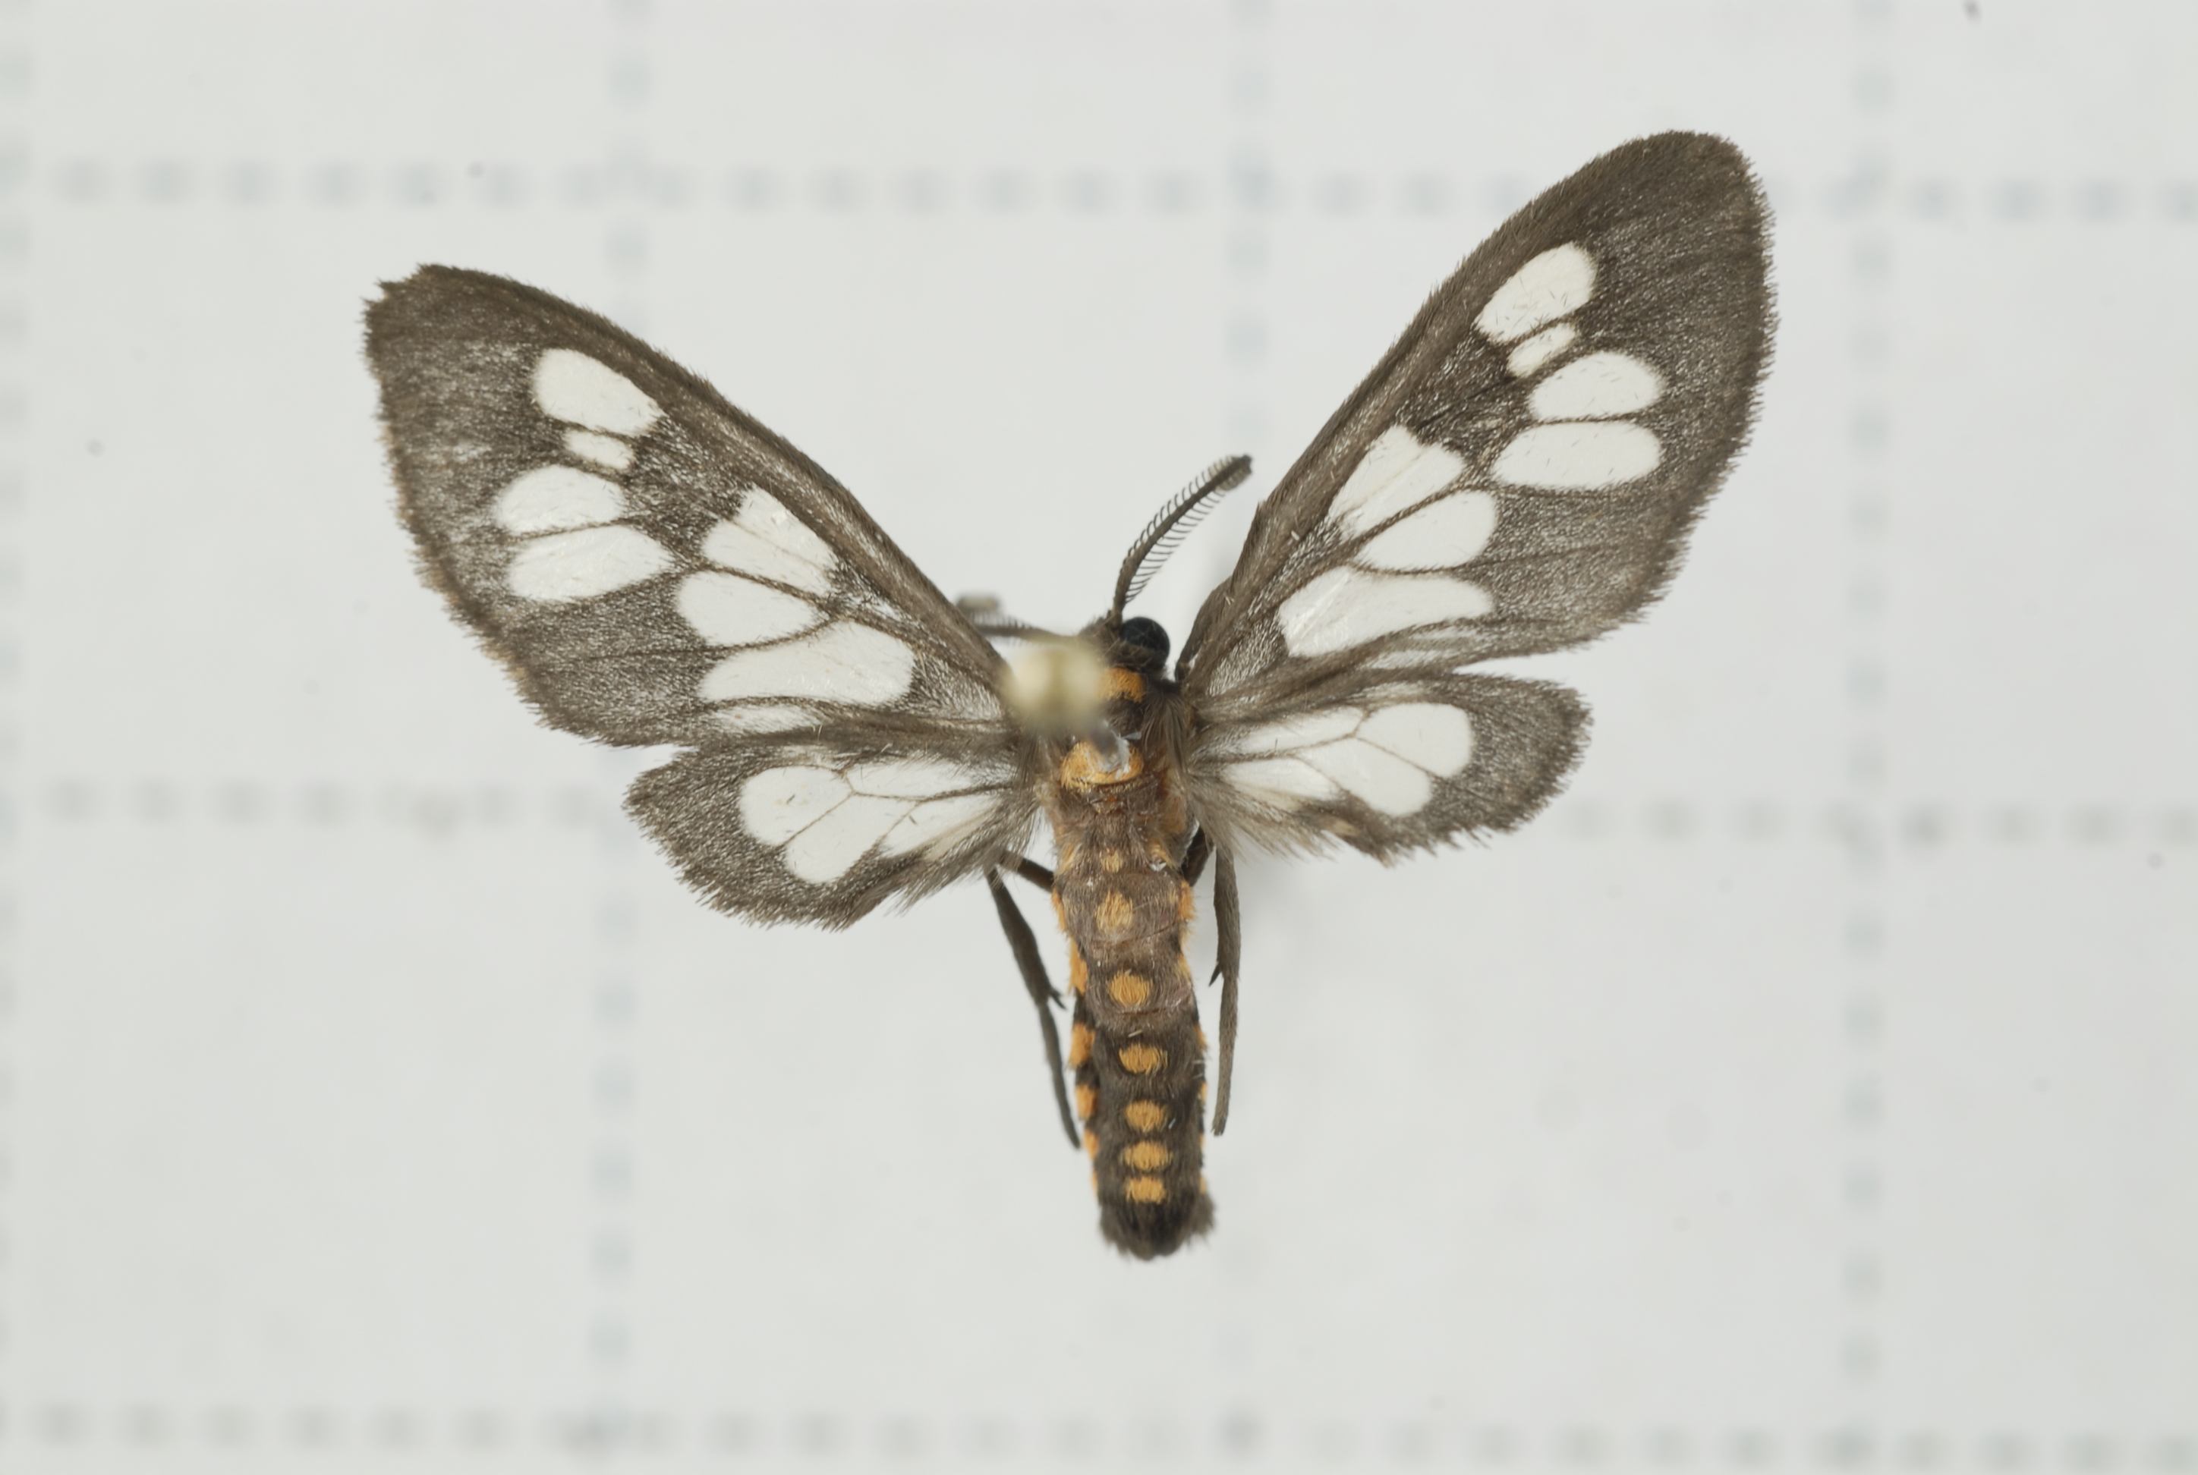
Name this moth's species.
Eressa confinis finitima
